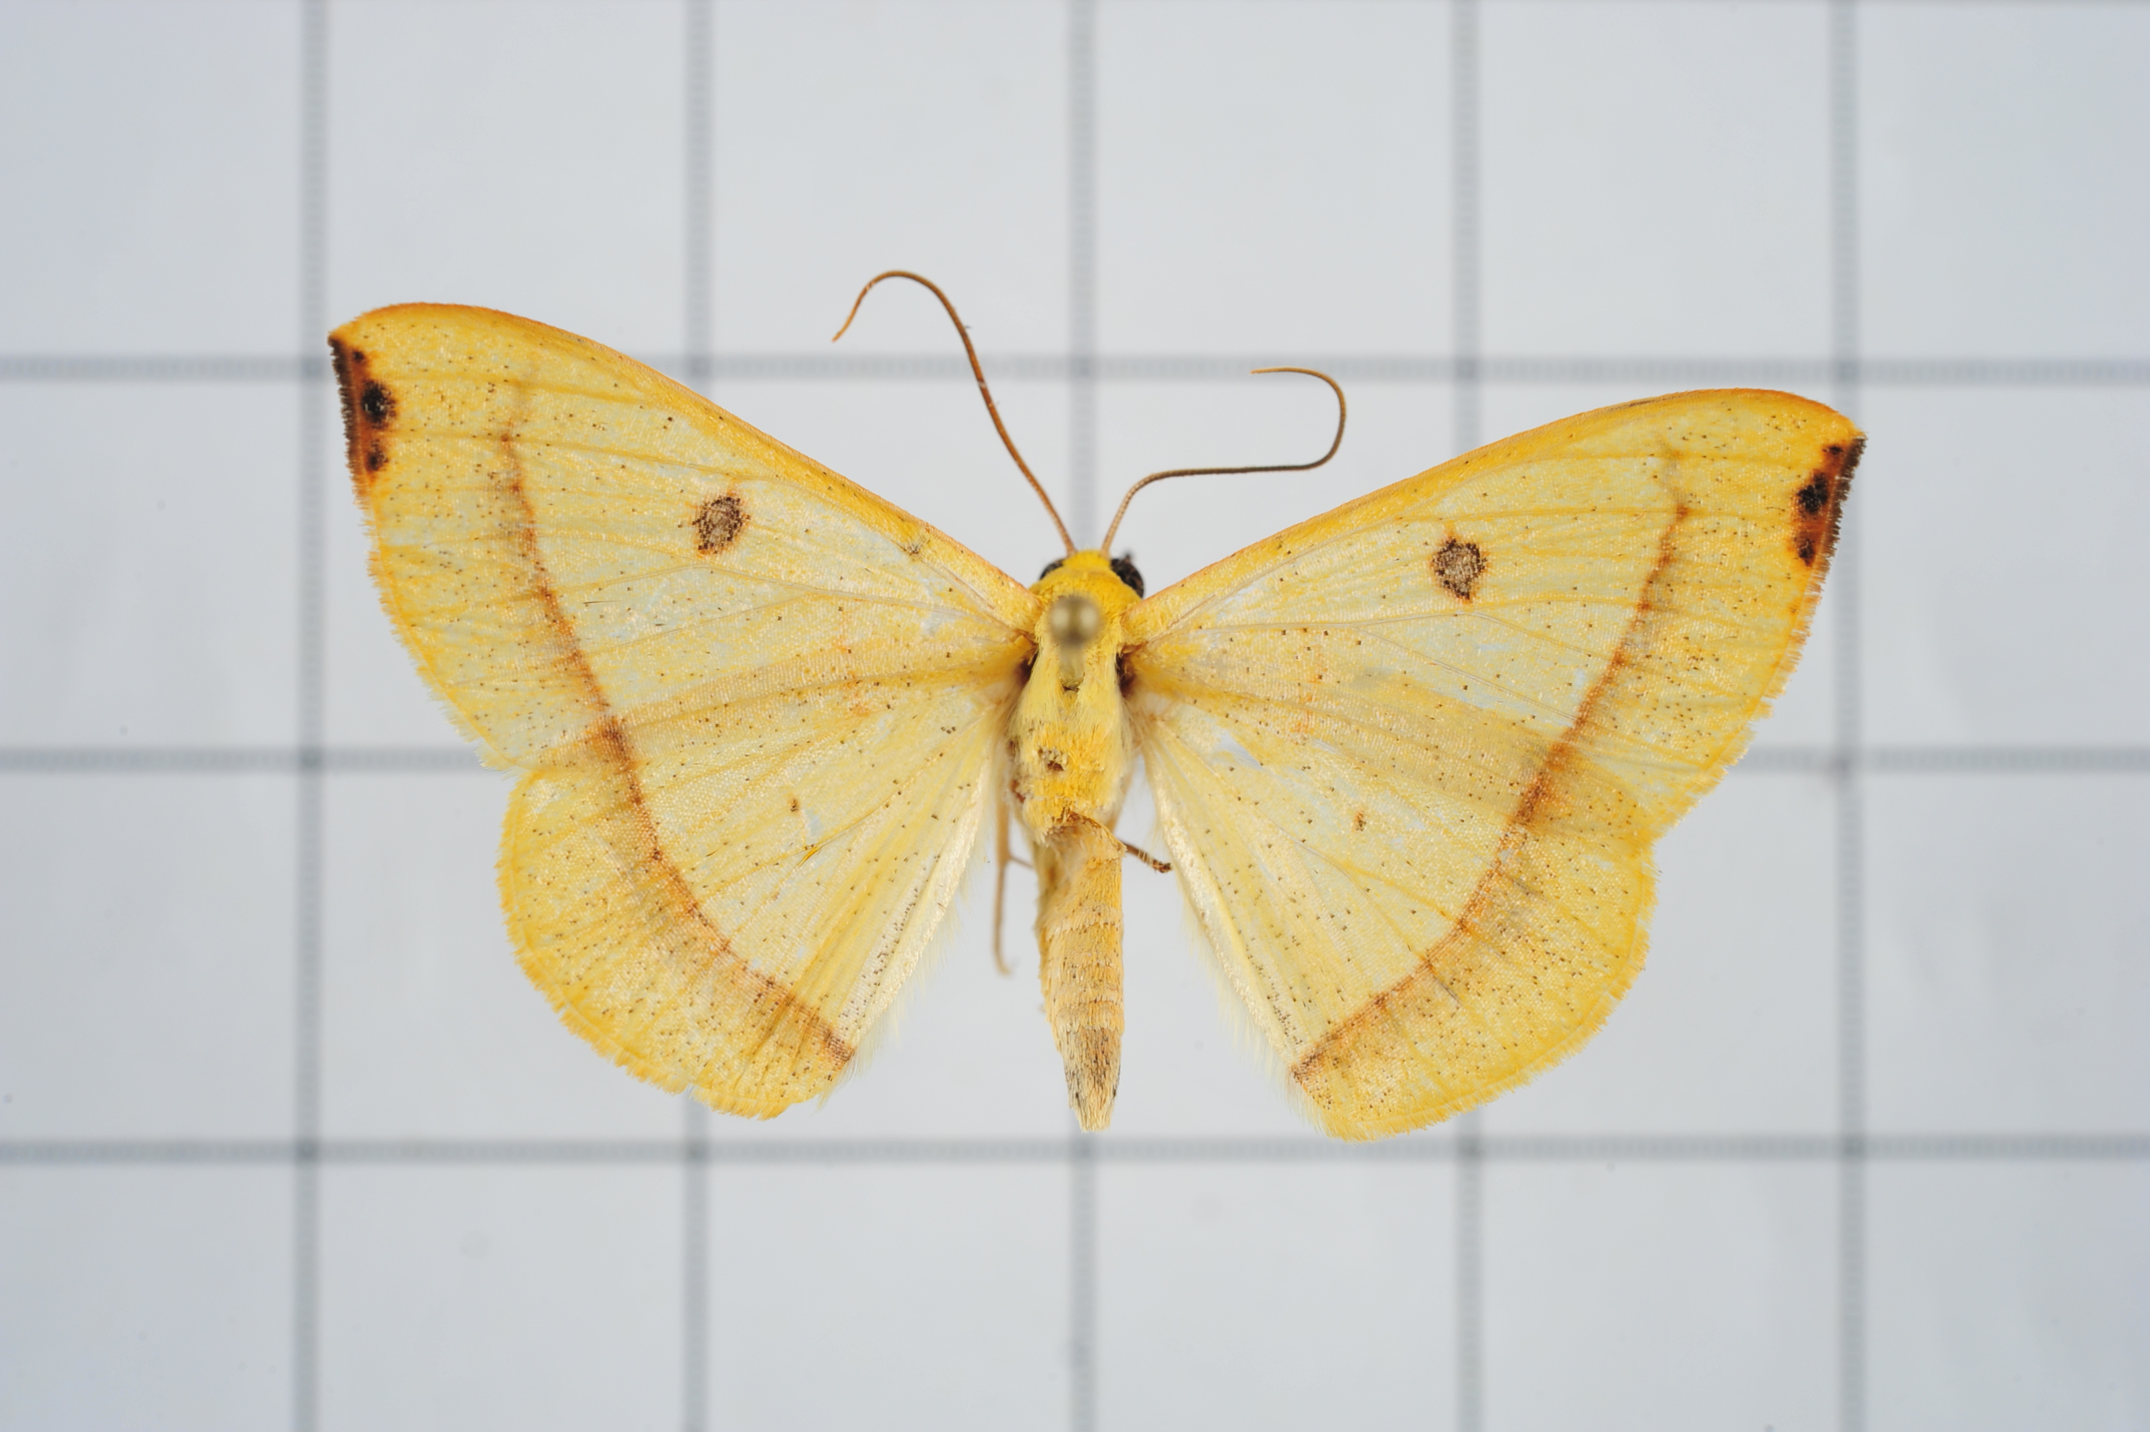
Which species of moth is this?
Eilicrinia flava
